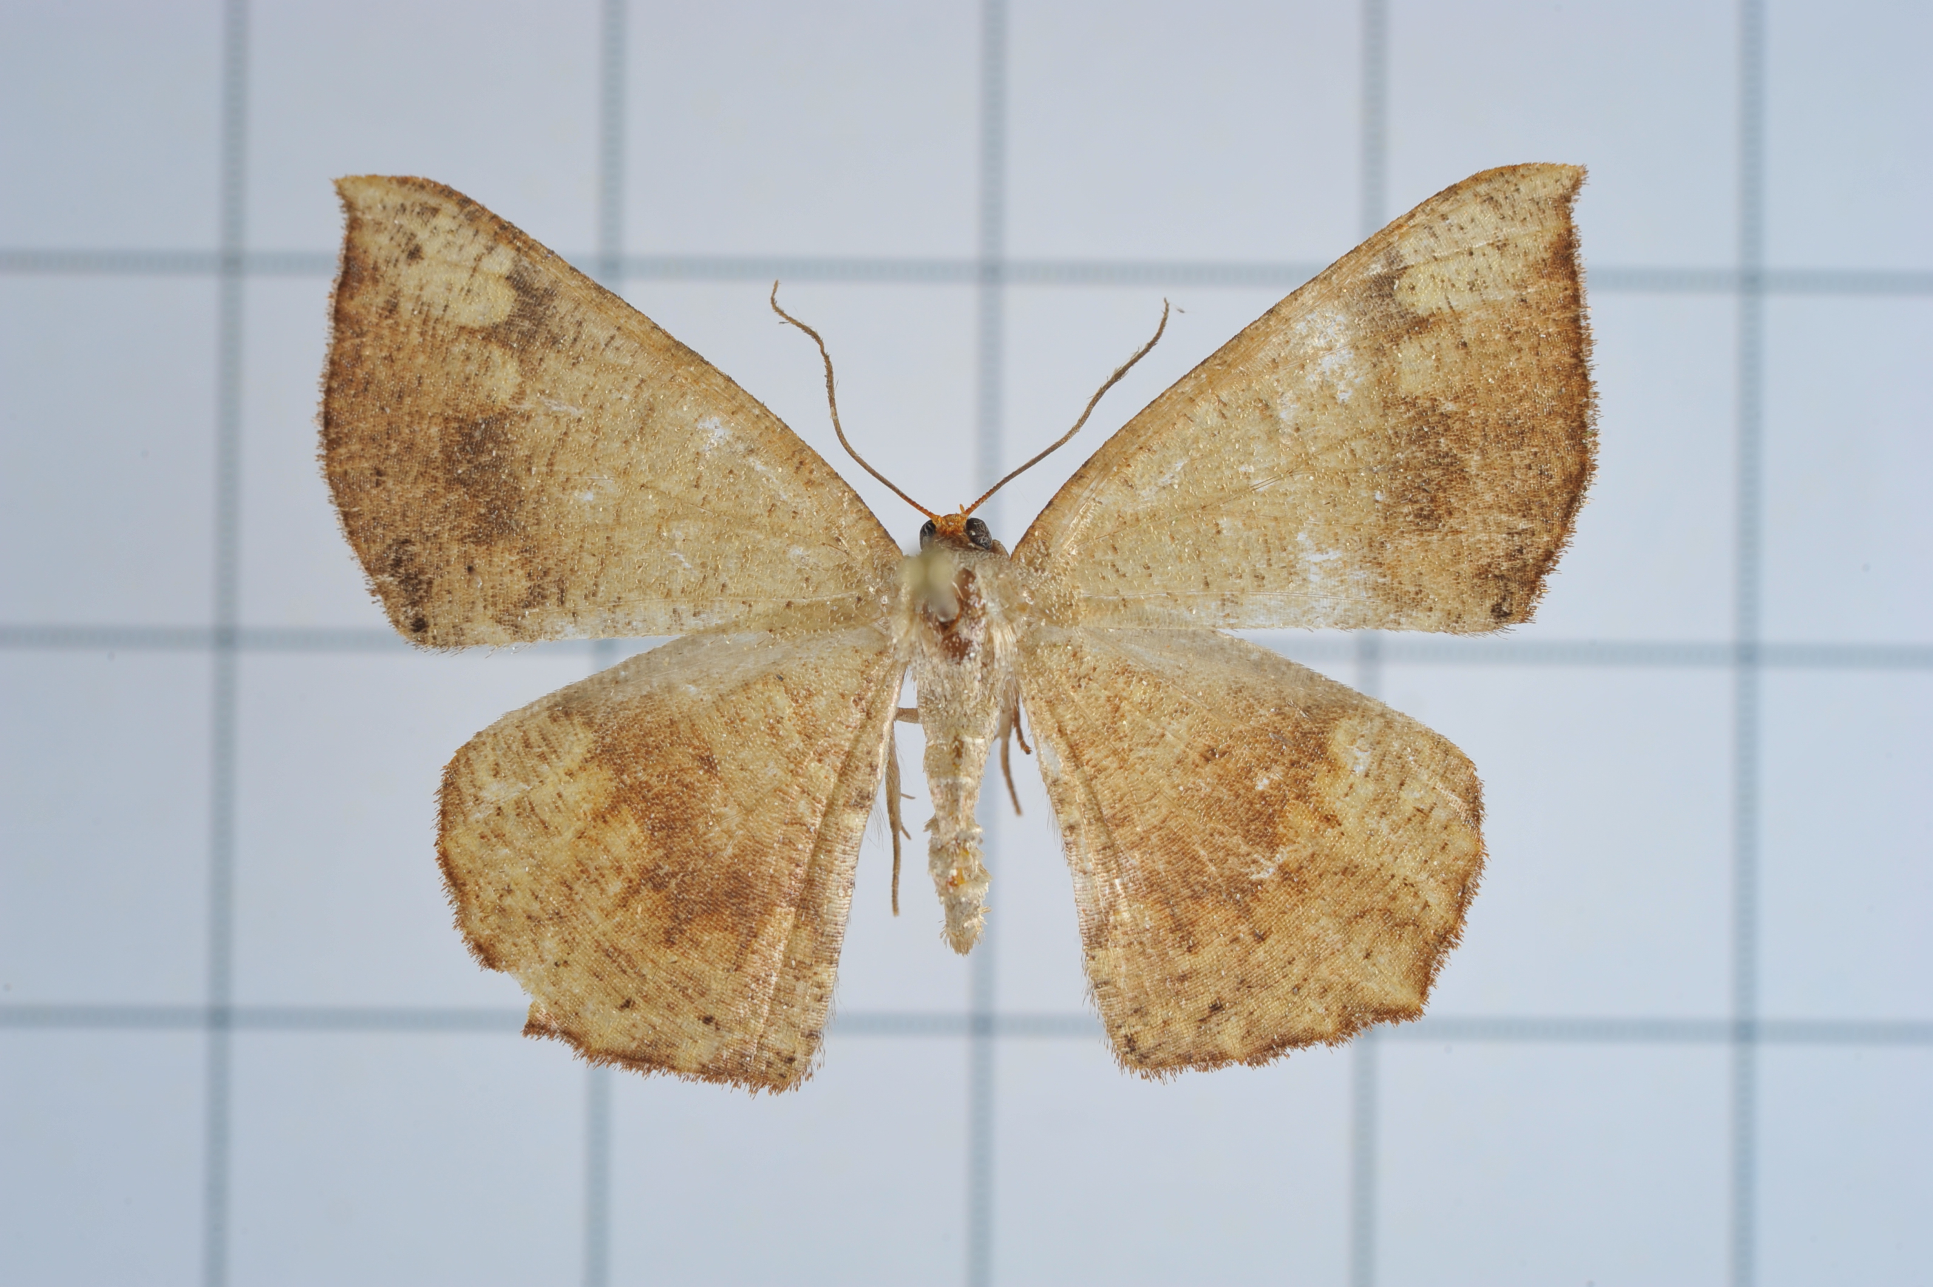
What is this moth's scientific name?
Peratostega deletaria deletaria
